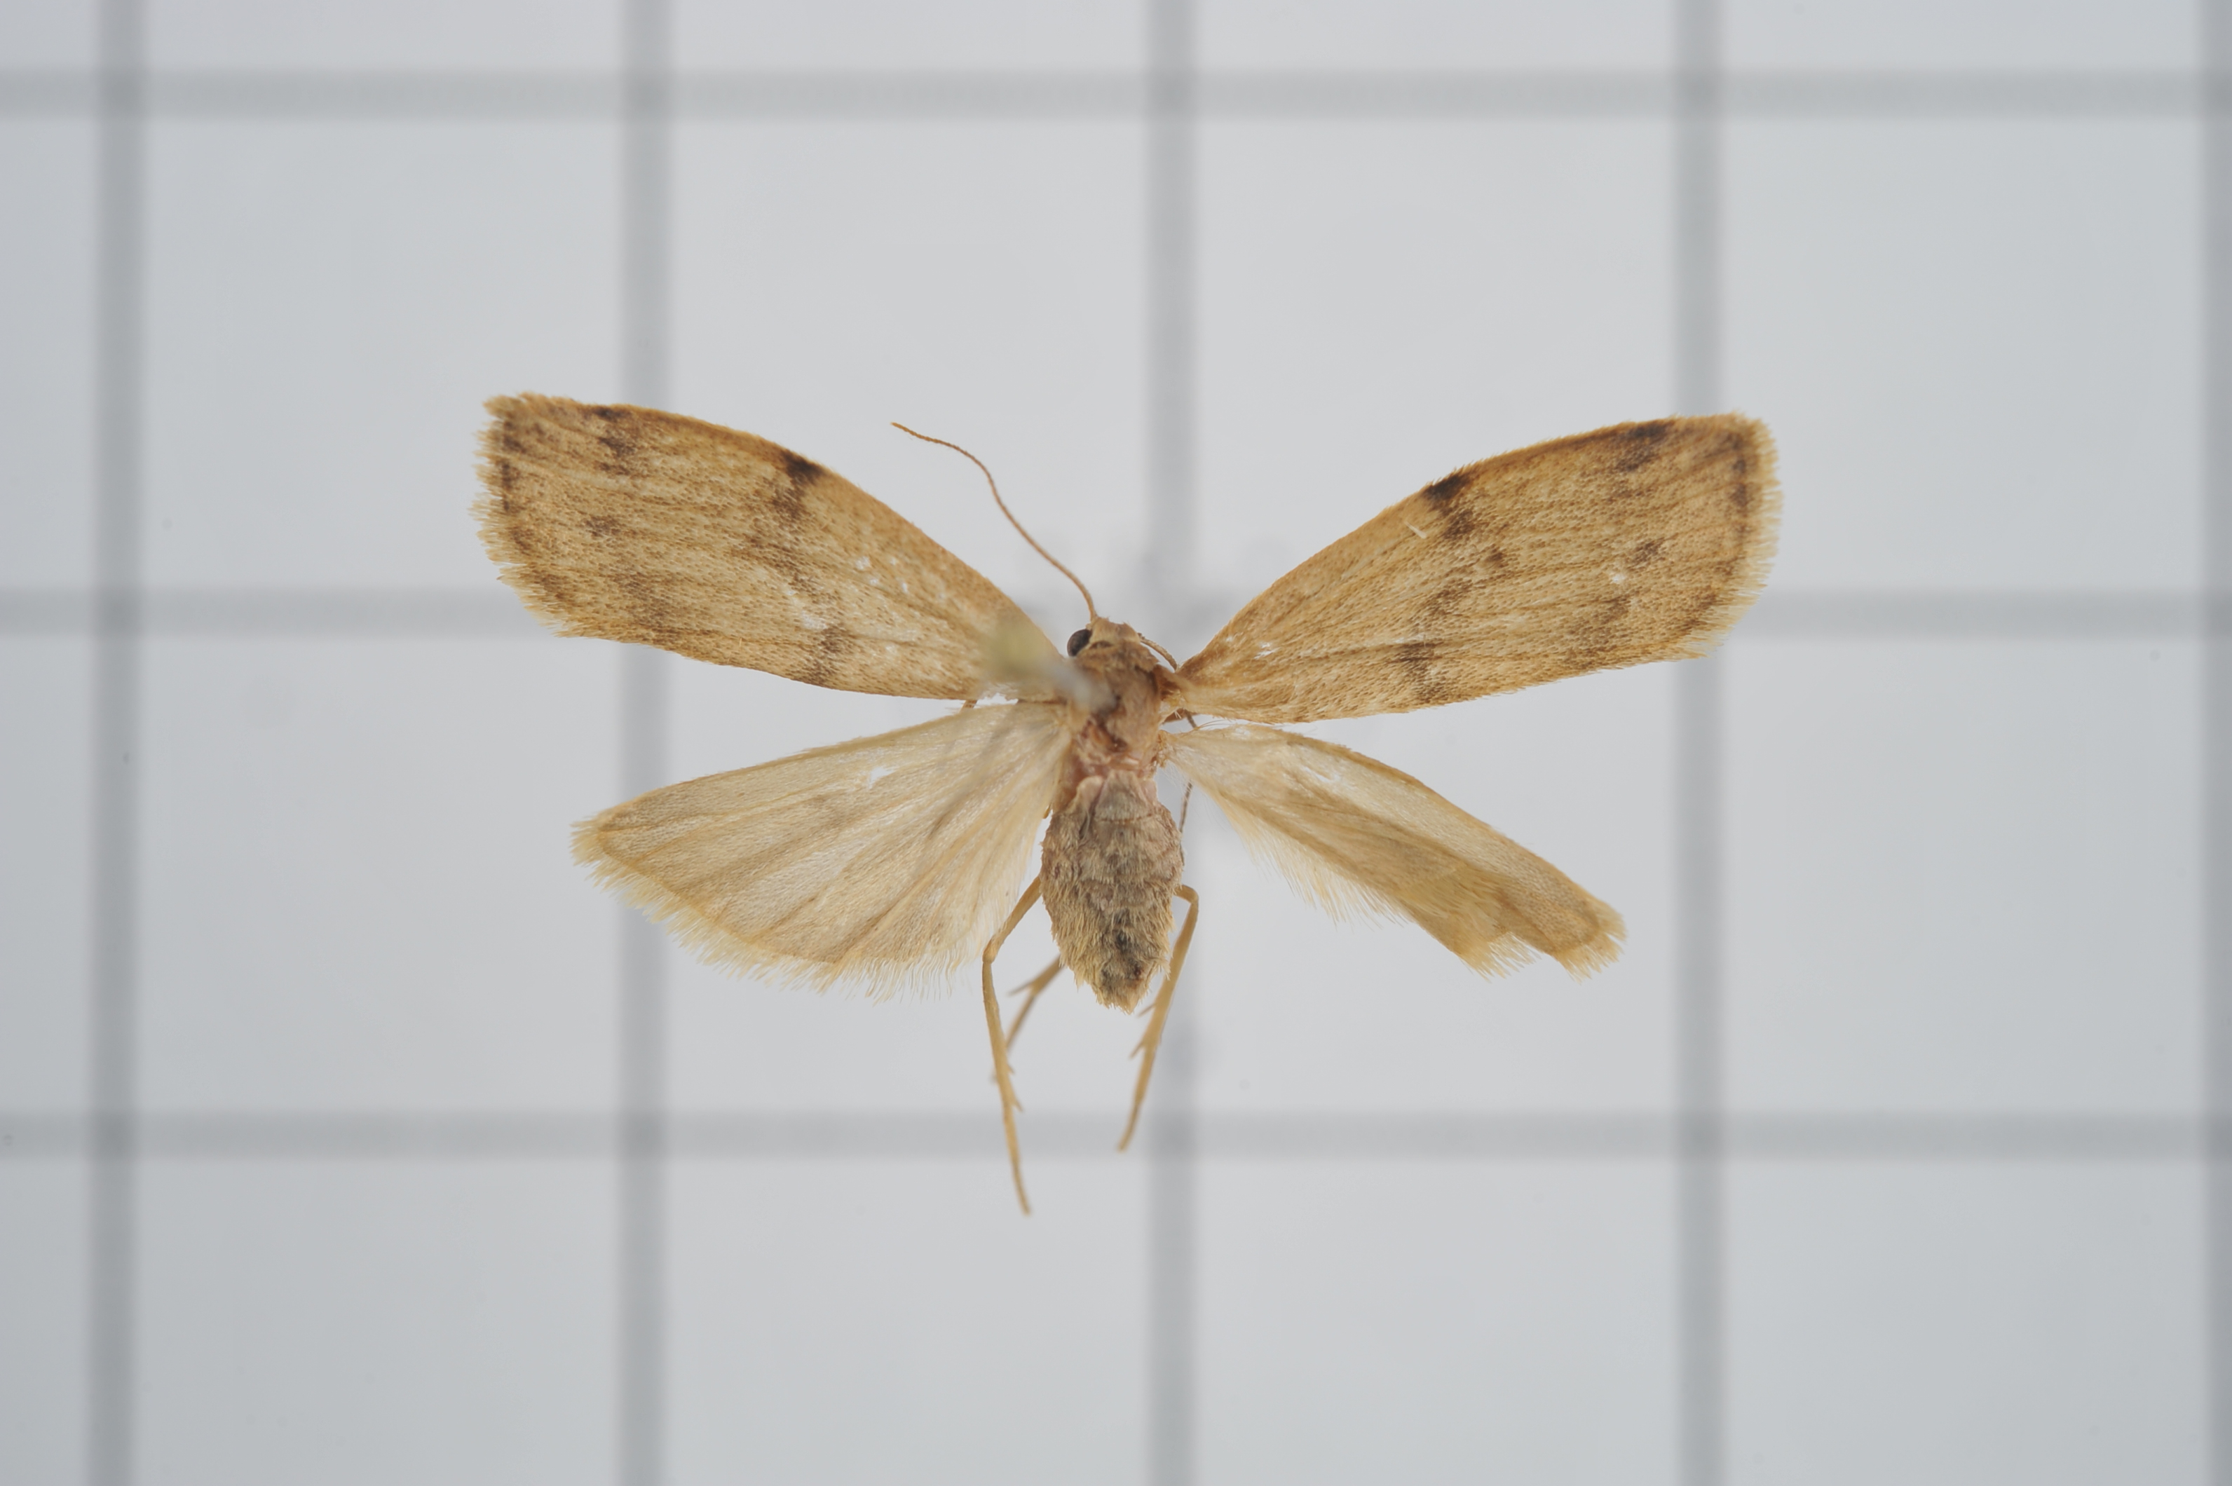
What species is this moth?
Mithuna arizana
